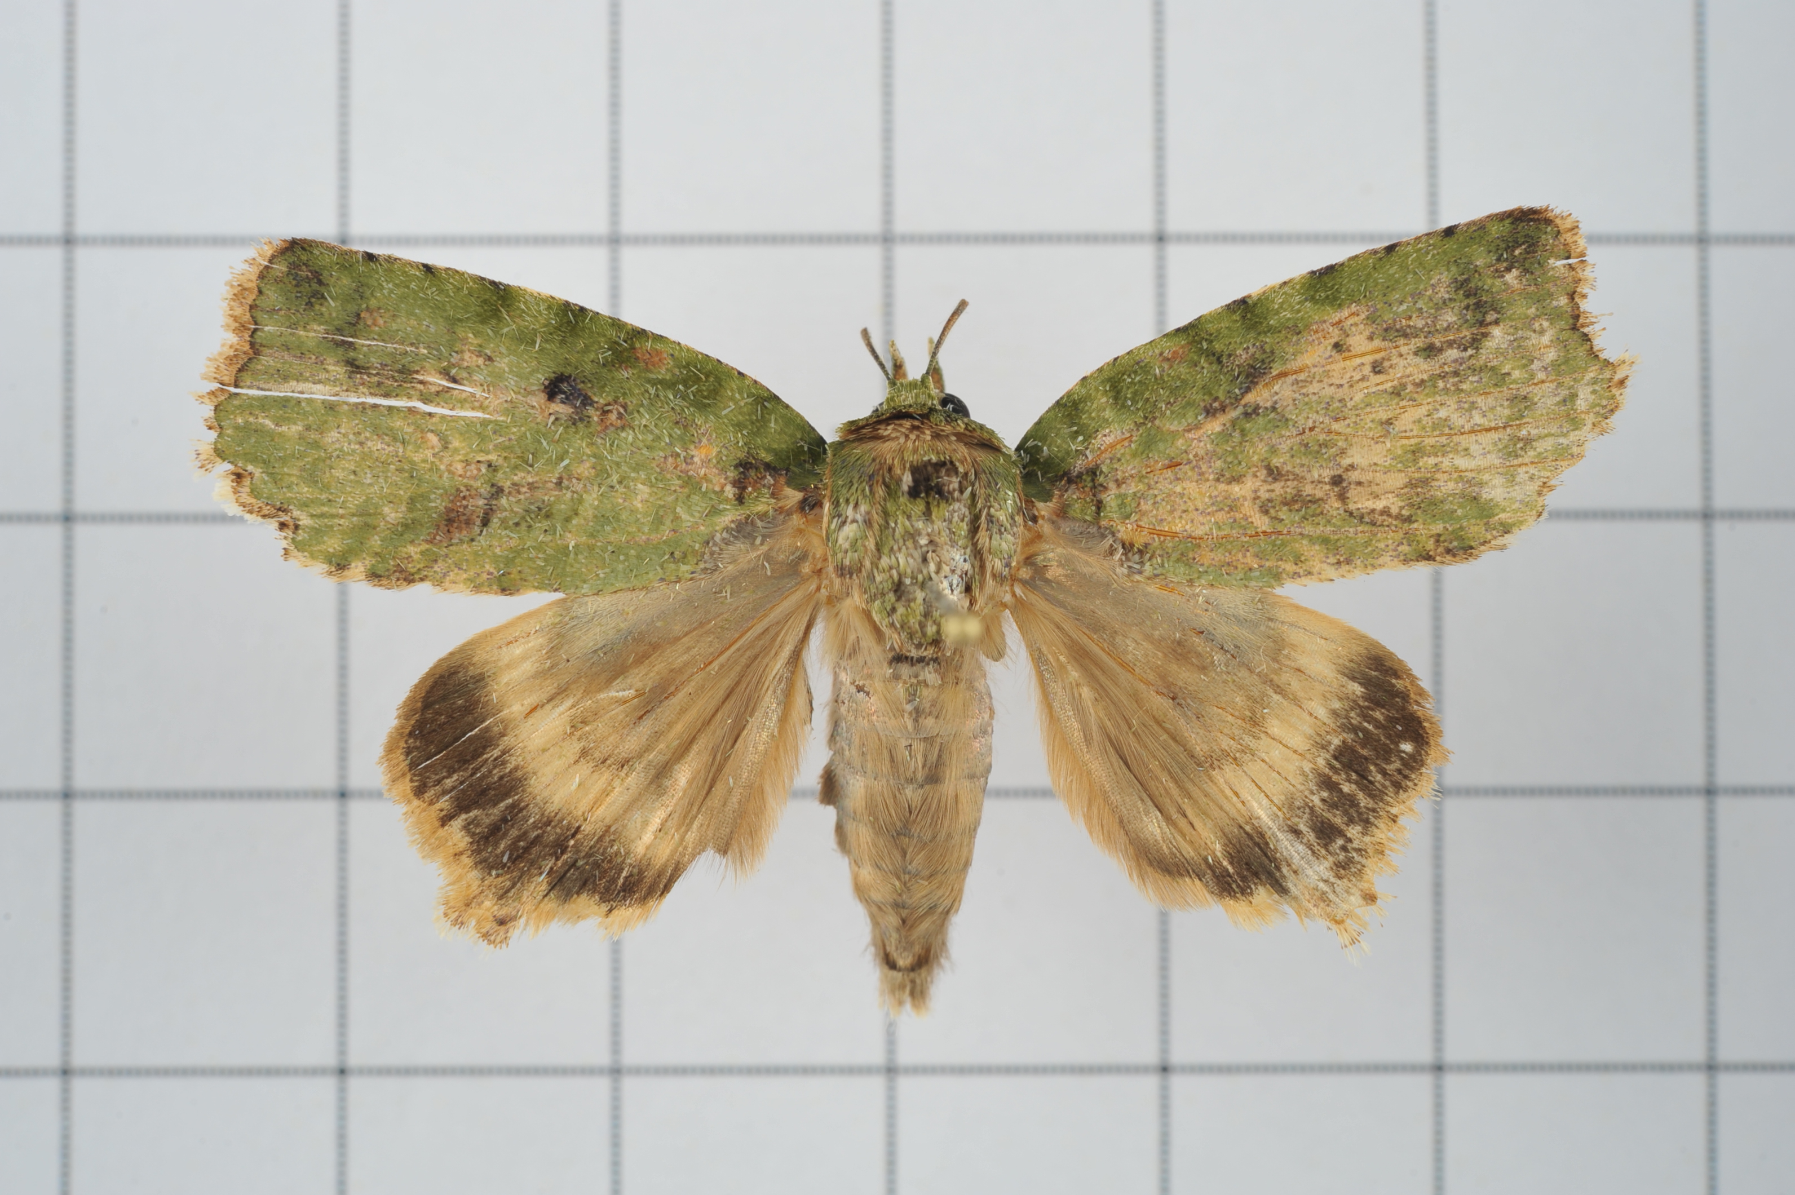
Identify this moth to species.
Blenina angulipennis
